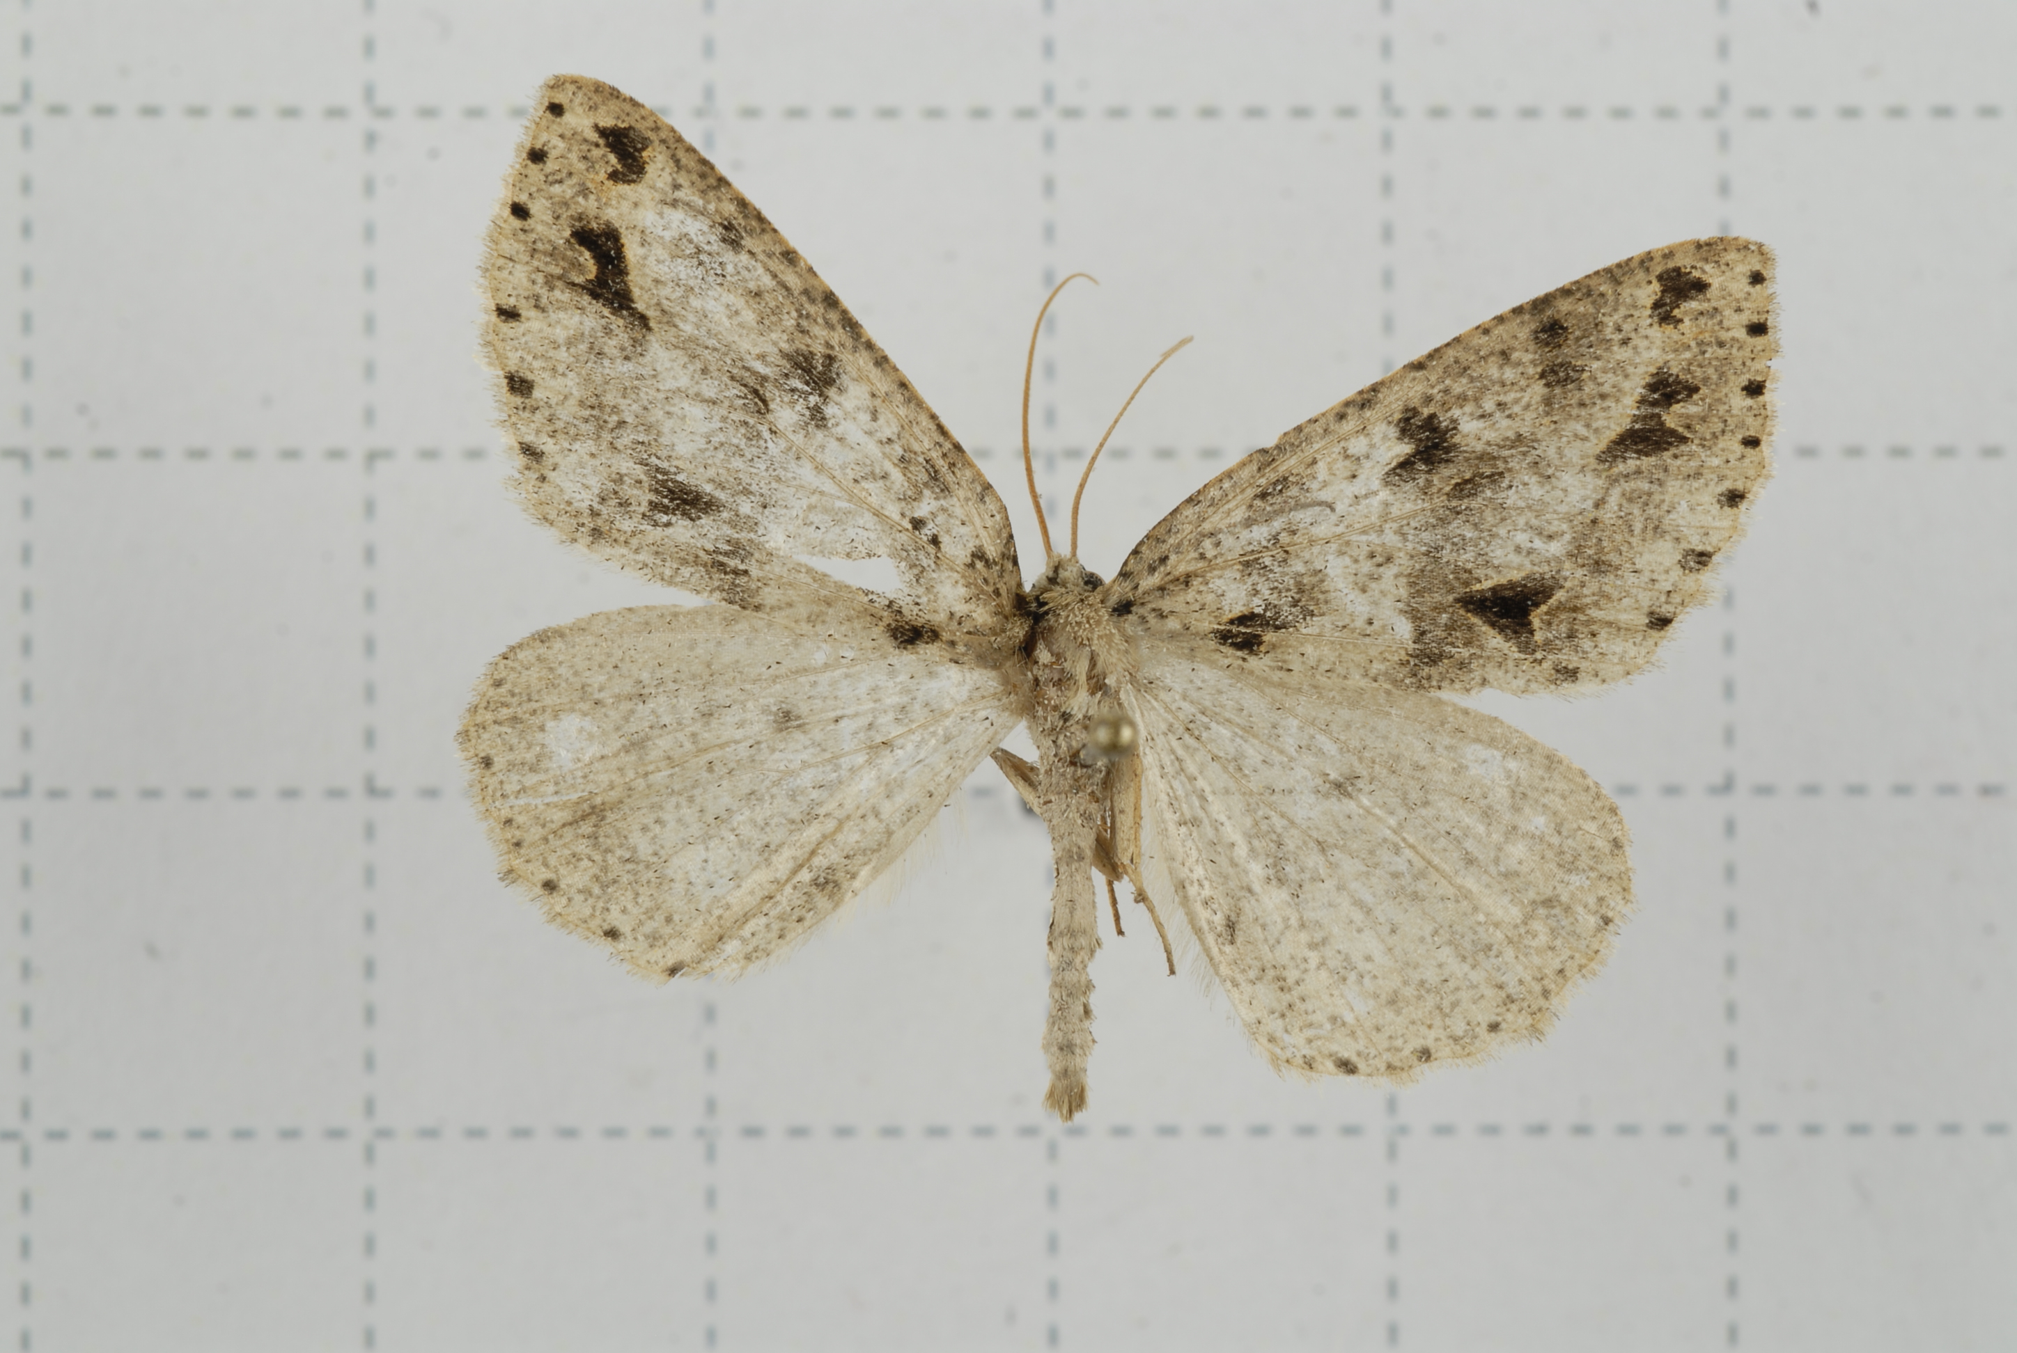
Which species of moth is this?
Psyra conferta
